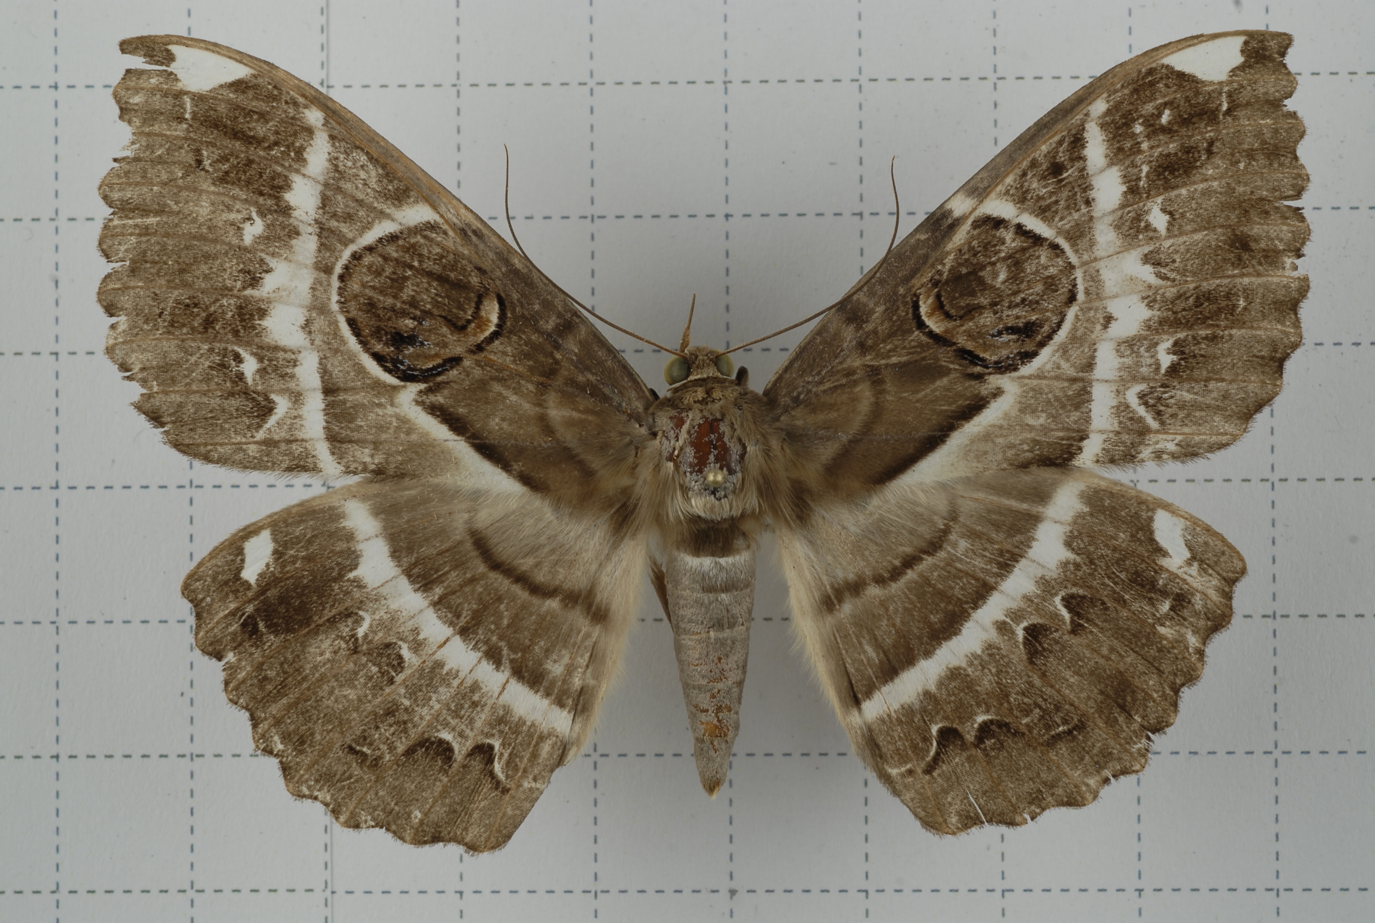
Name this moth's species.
Erebus ephesperis
